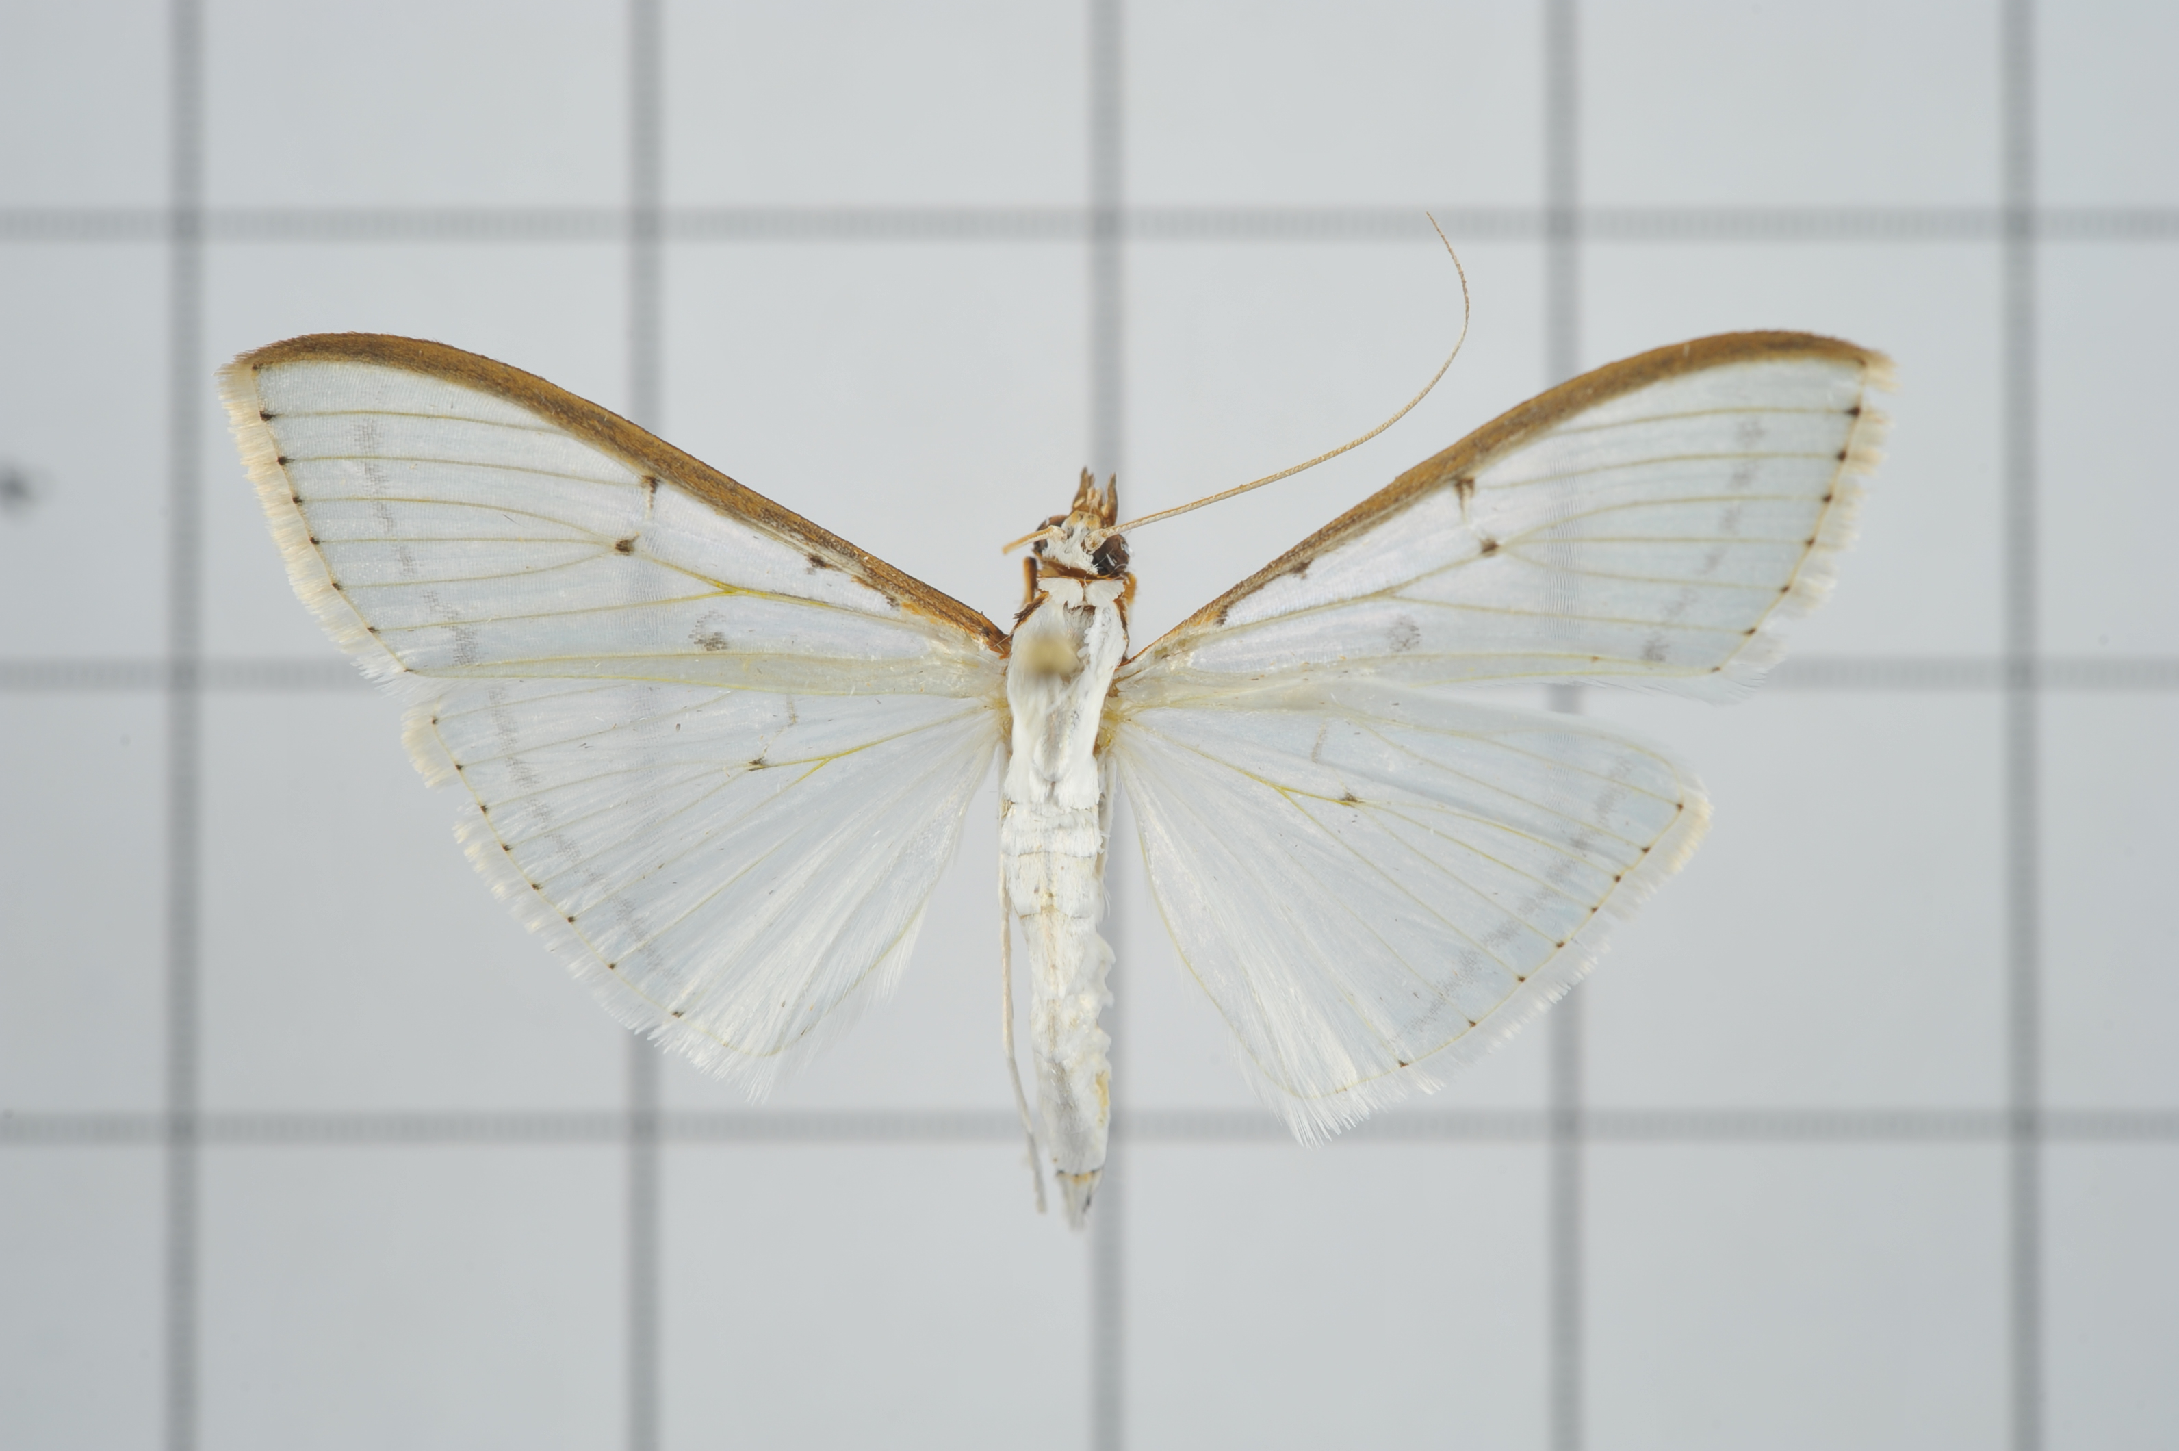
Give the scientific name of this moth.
Palpita asiaticalis
